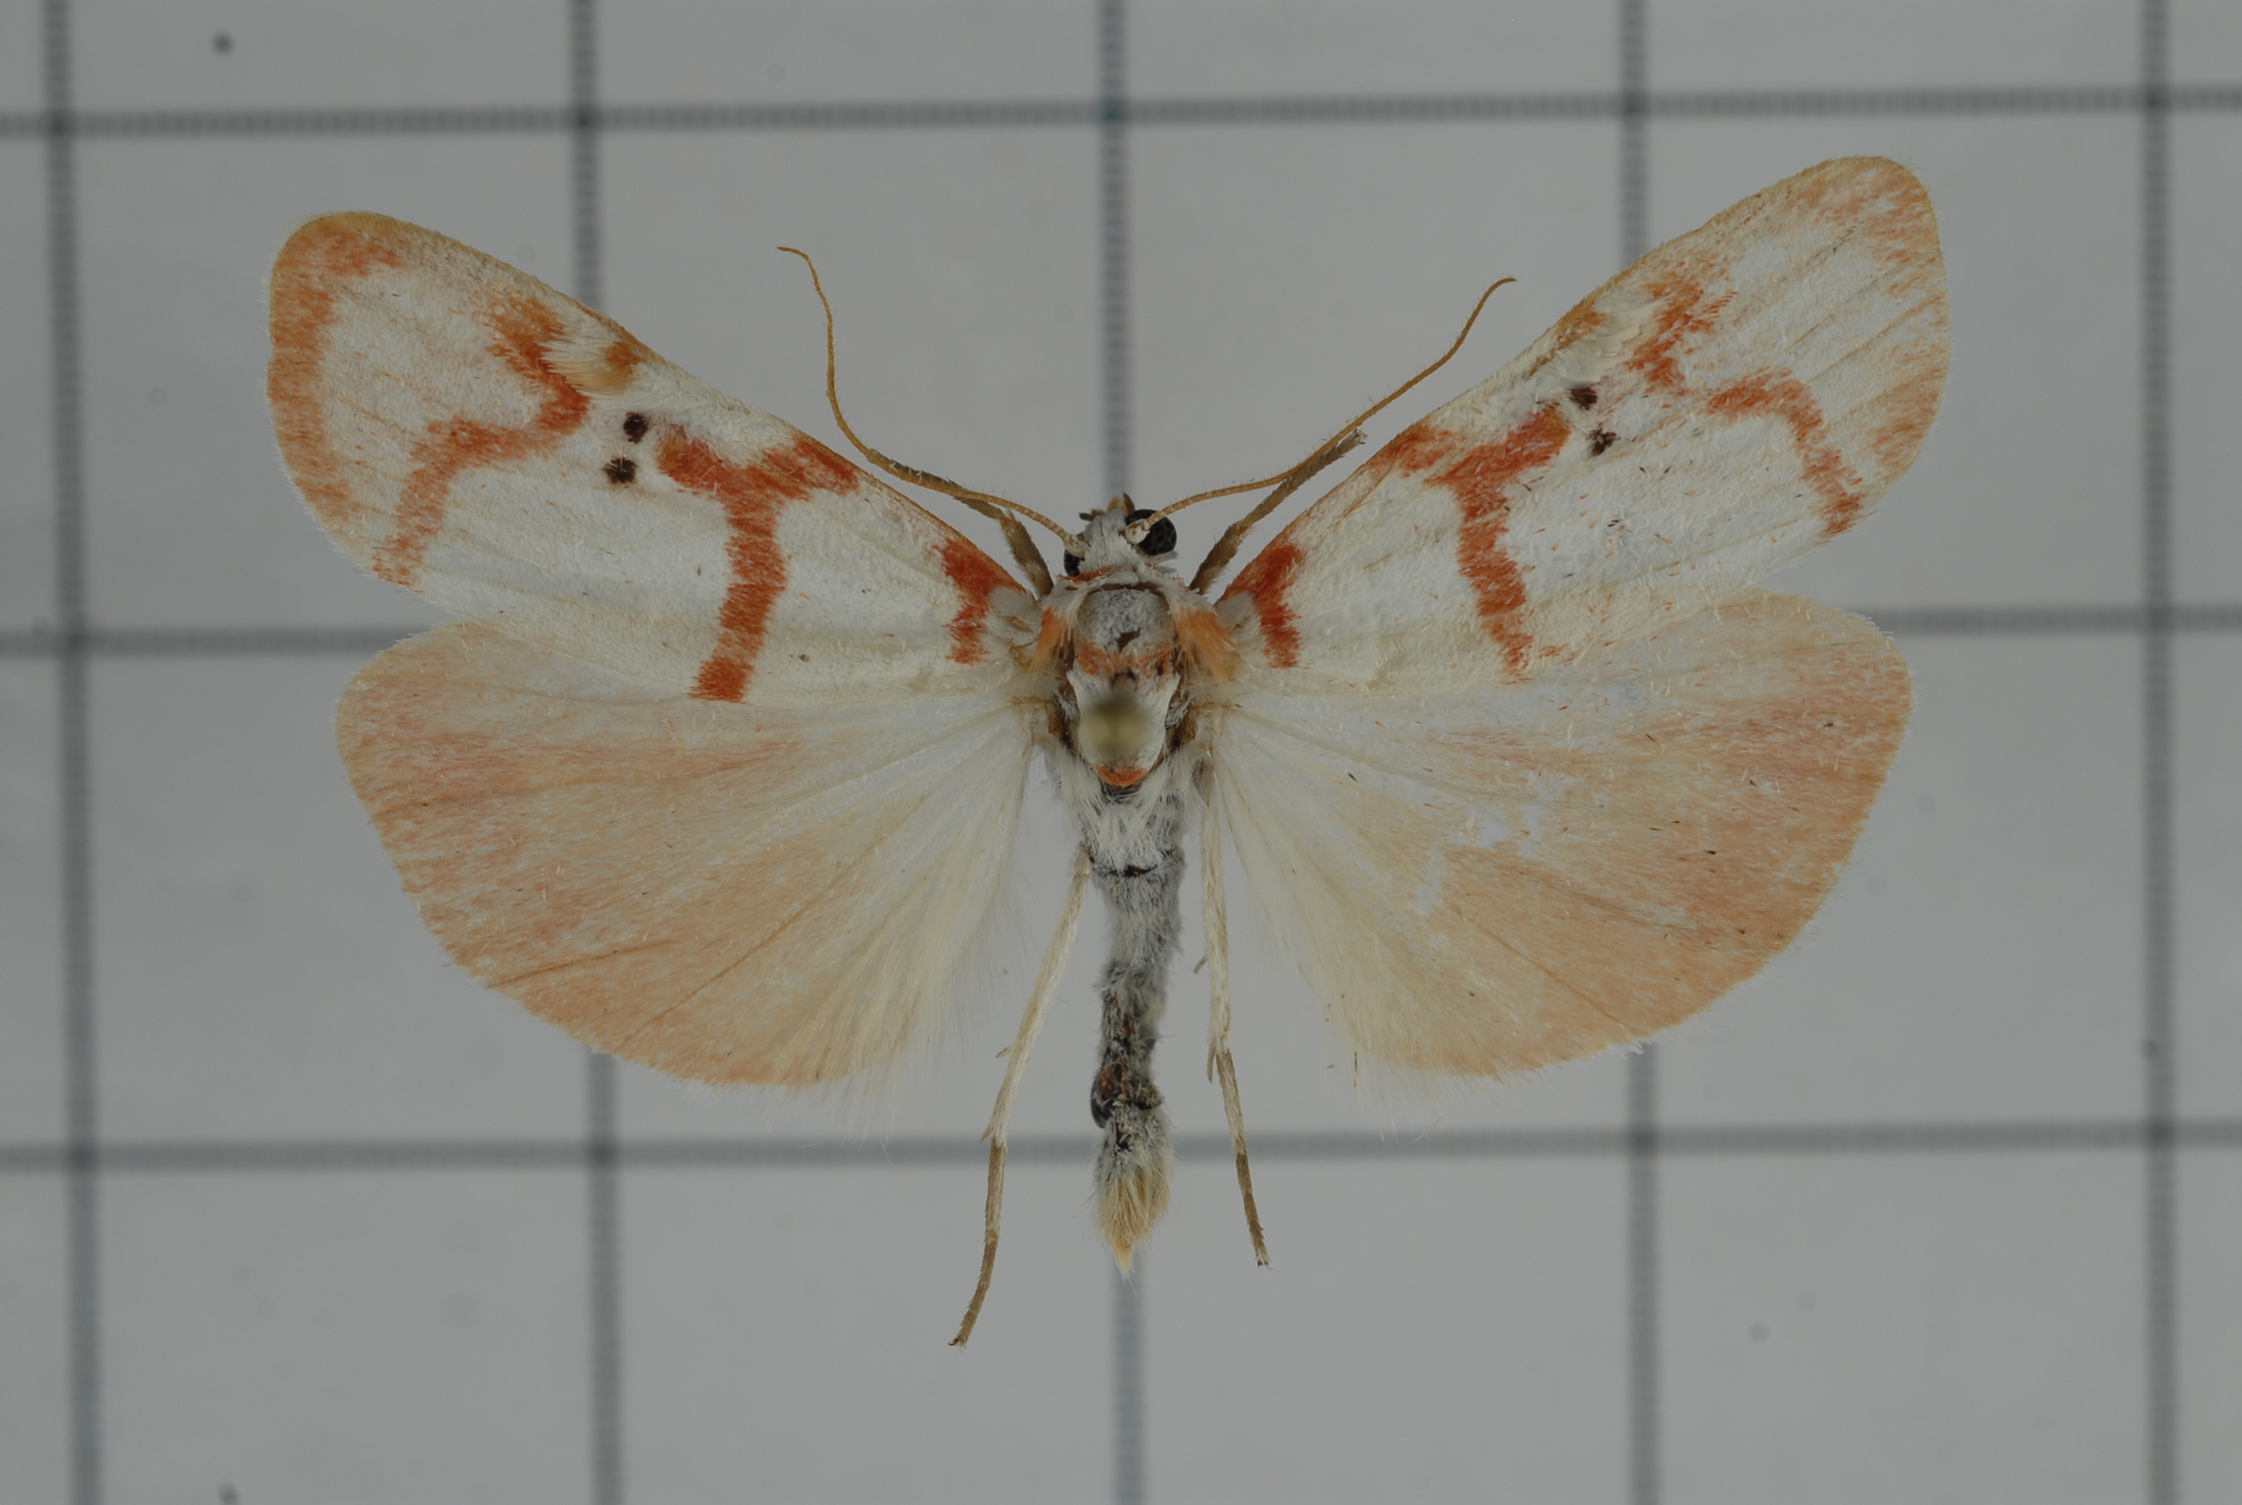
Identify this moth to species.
Cyana hamata hamata
